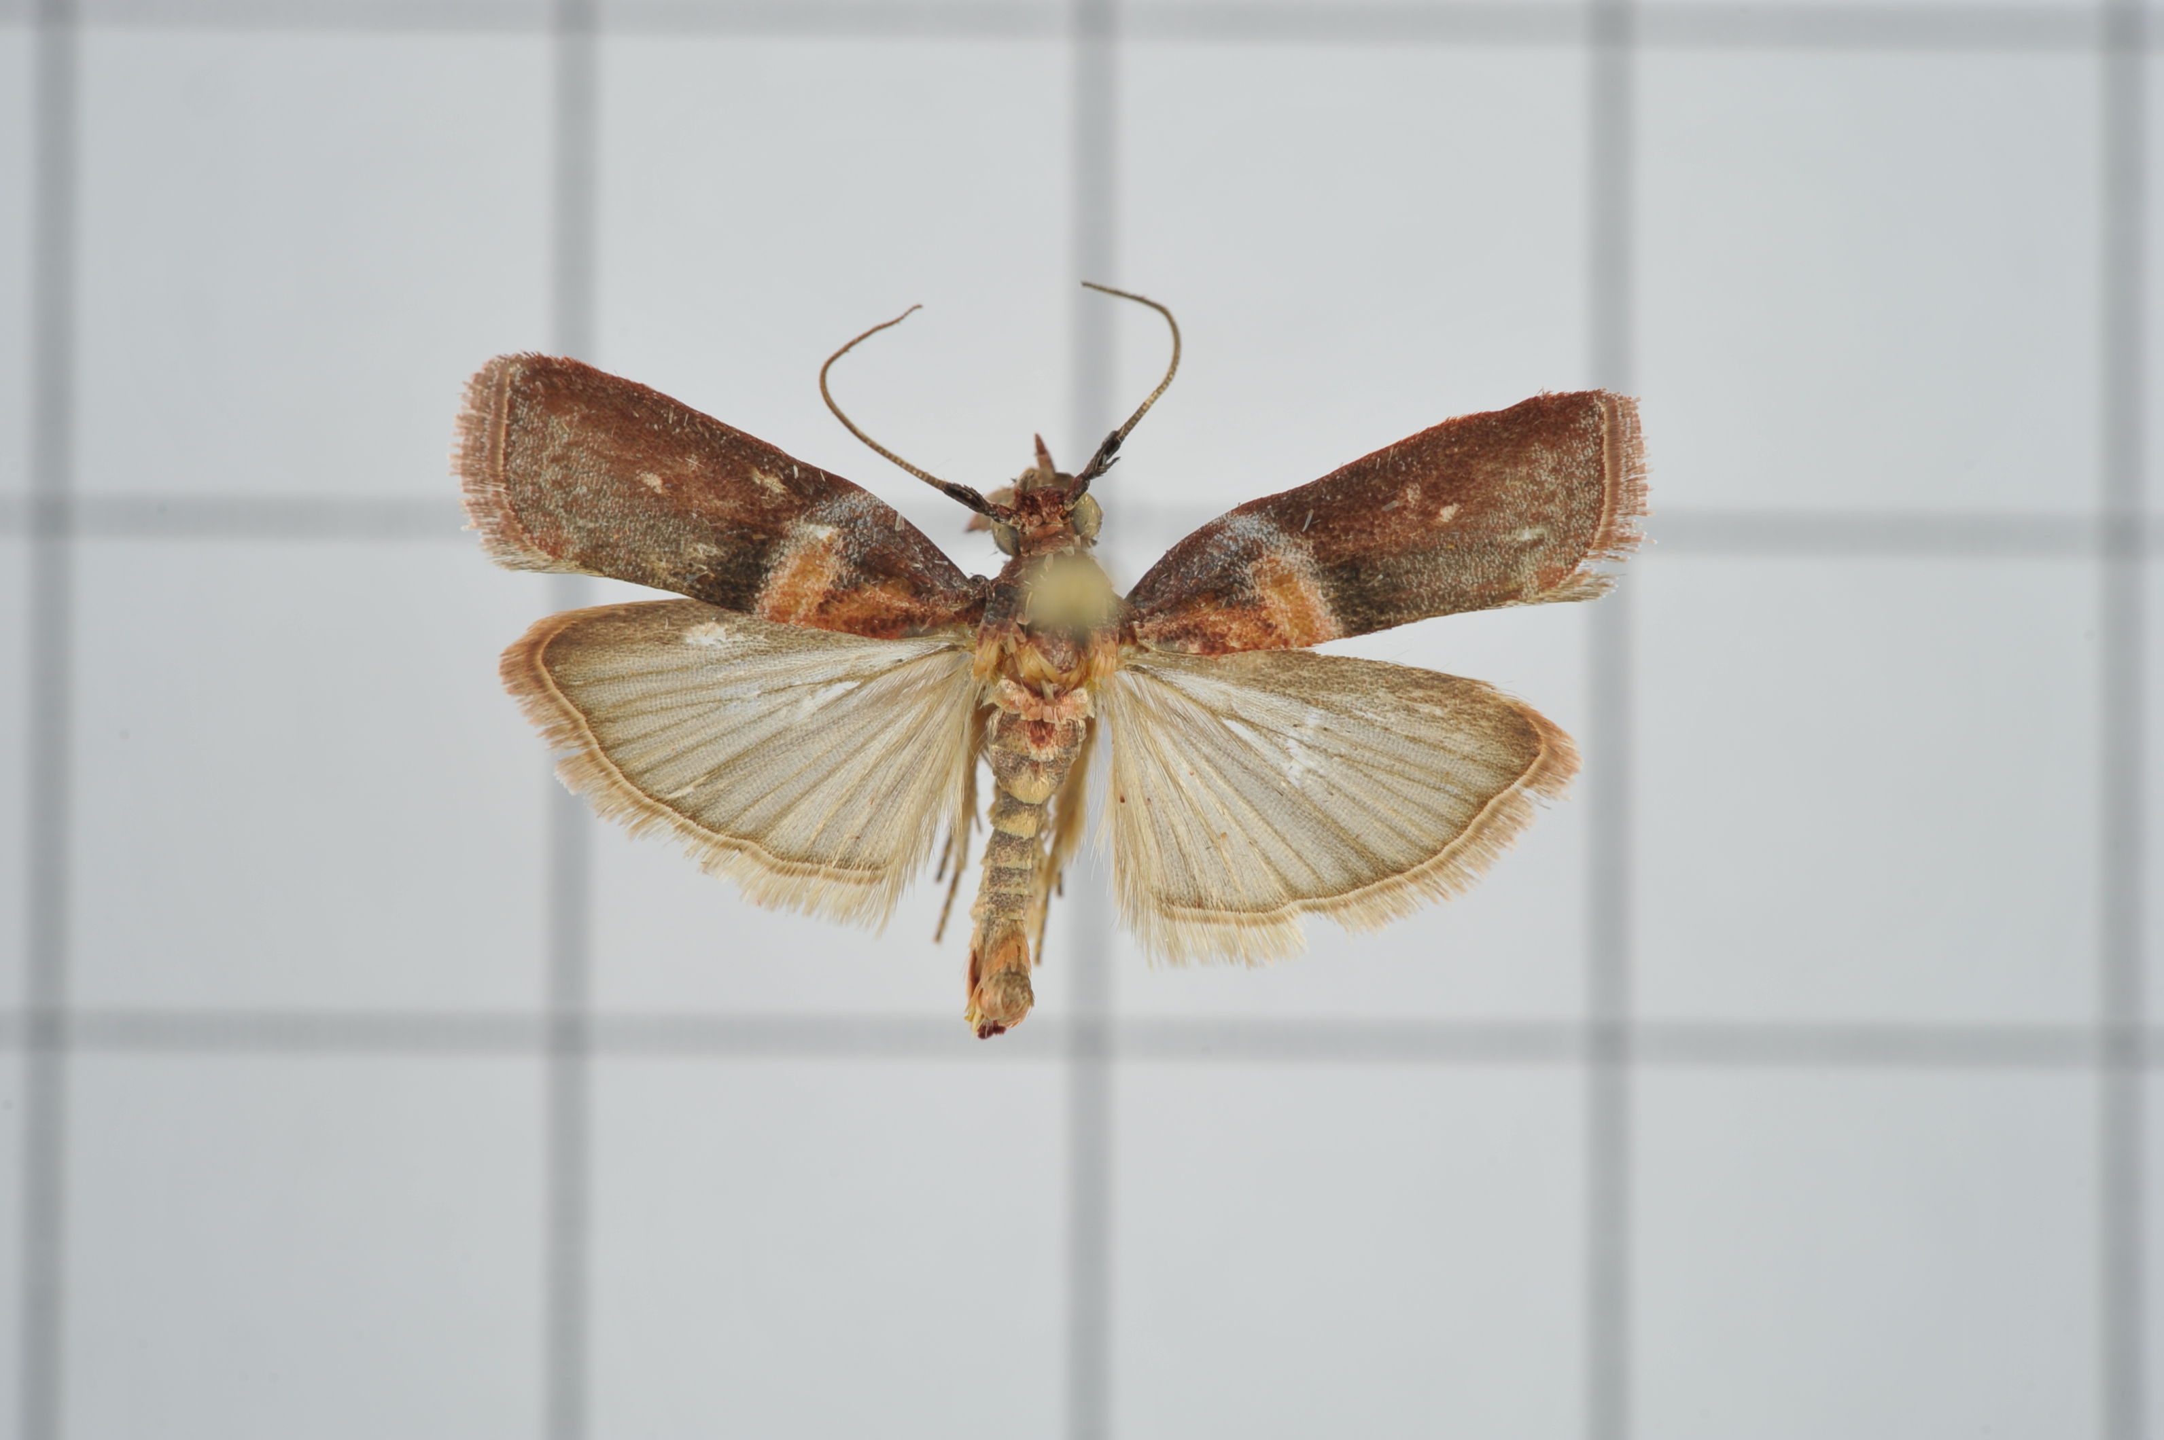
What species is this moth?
Addyme inductalis
